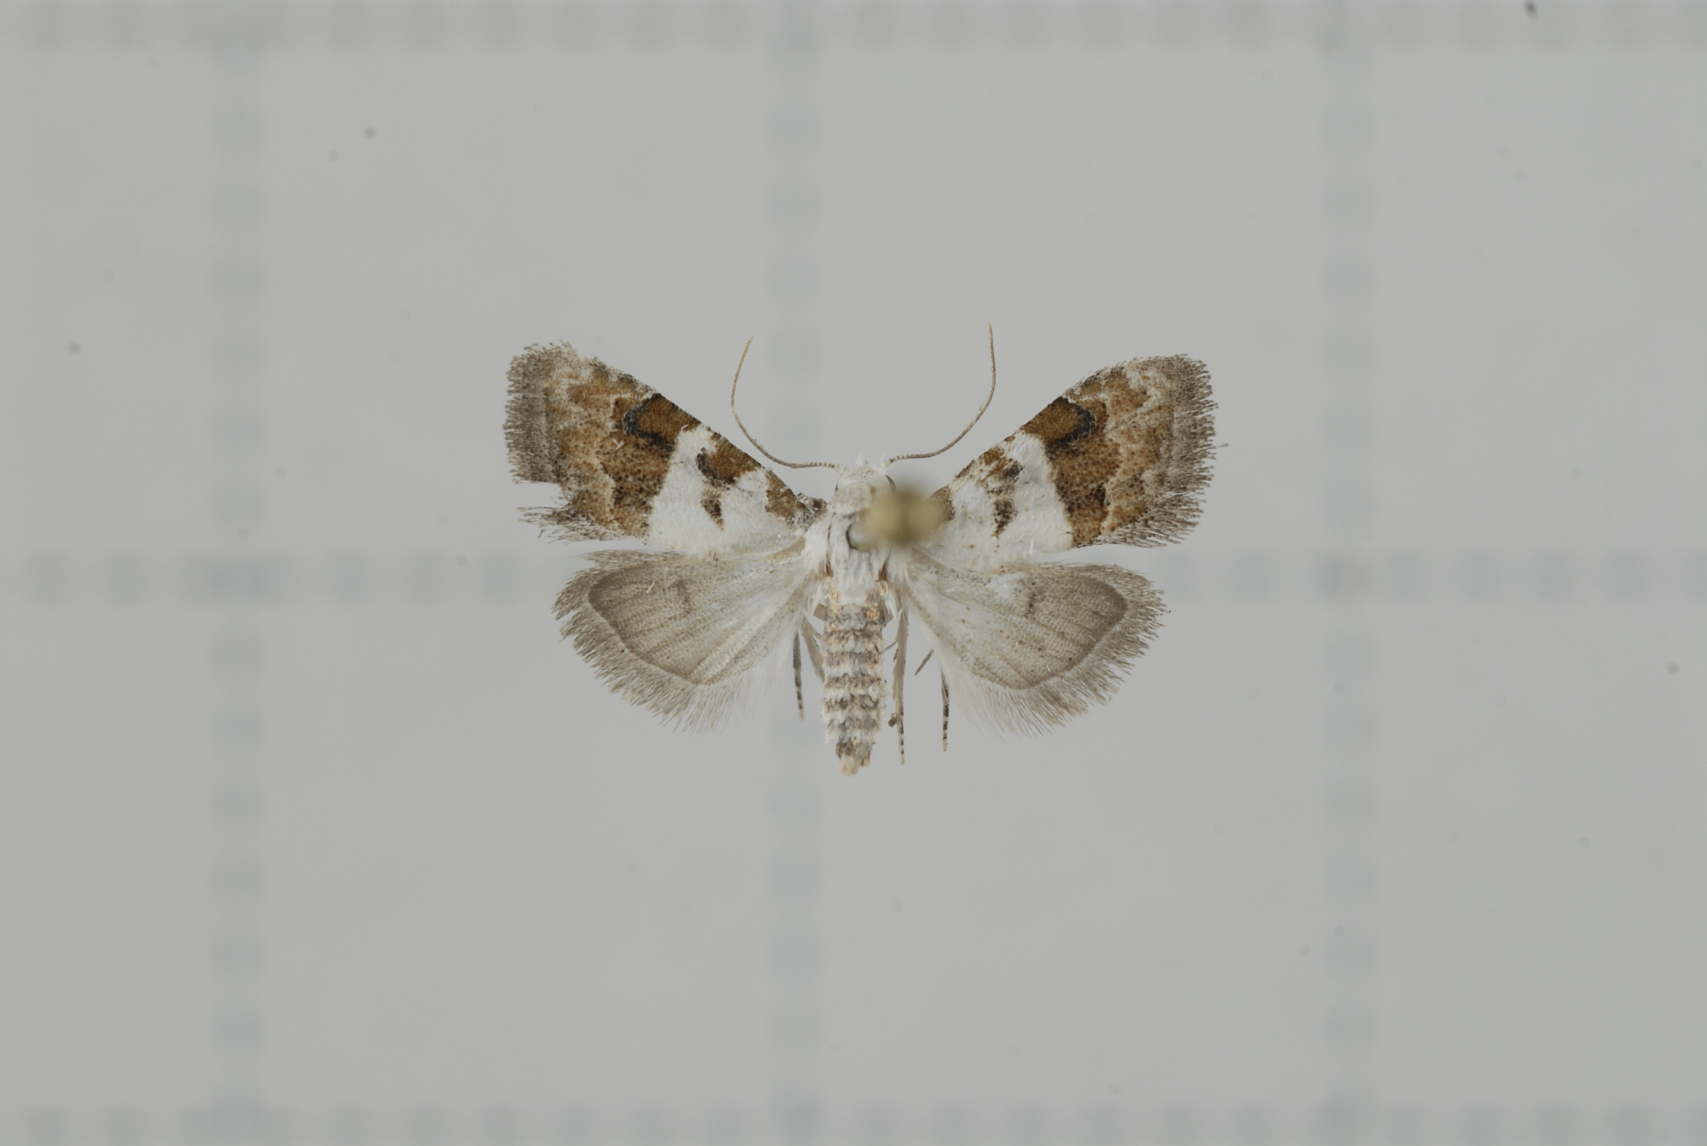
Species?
Nola lucidalis nephodes
